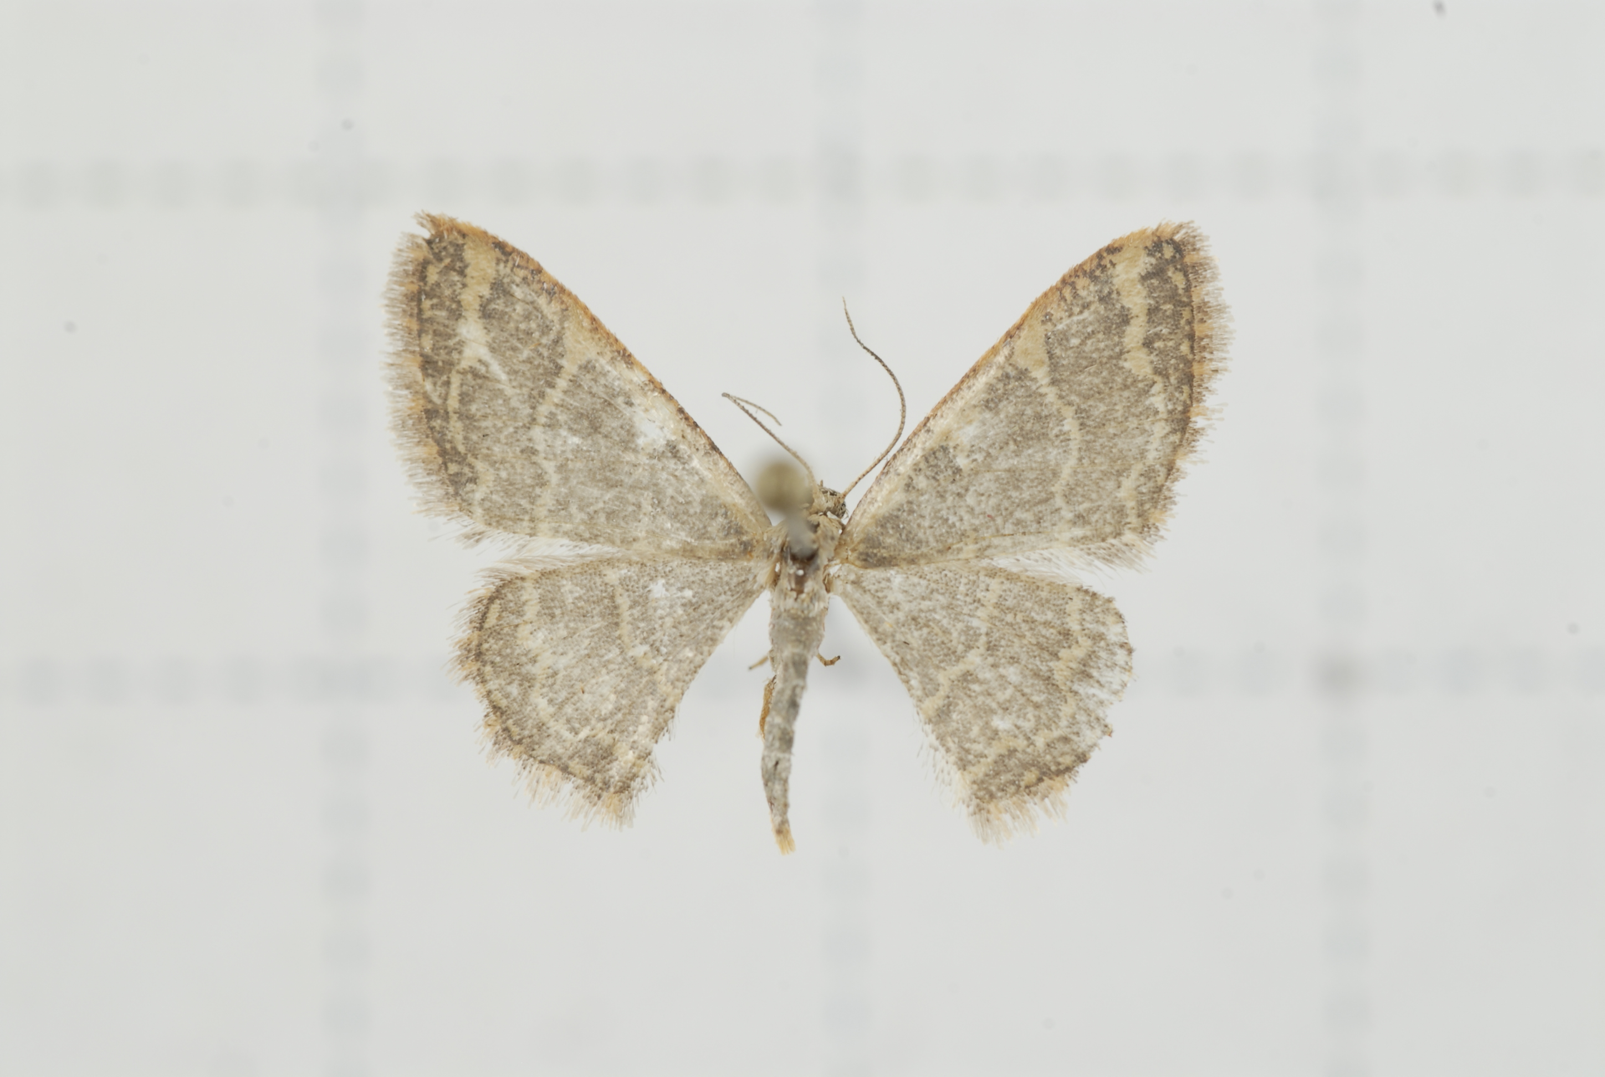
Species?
Lophophleps purpurea
